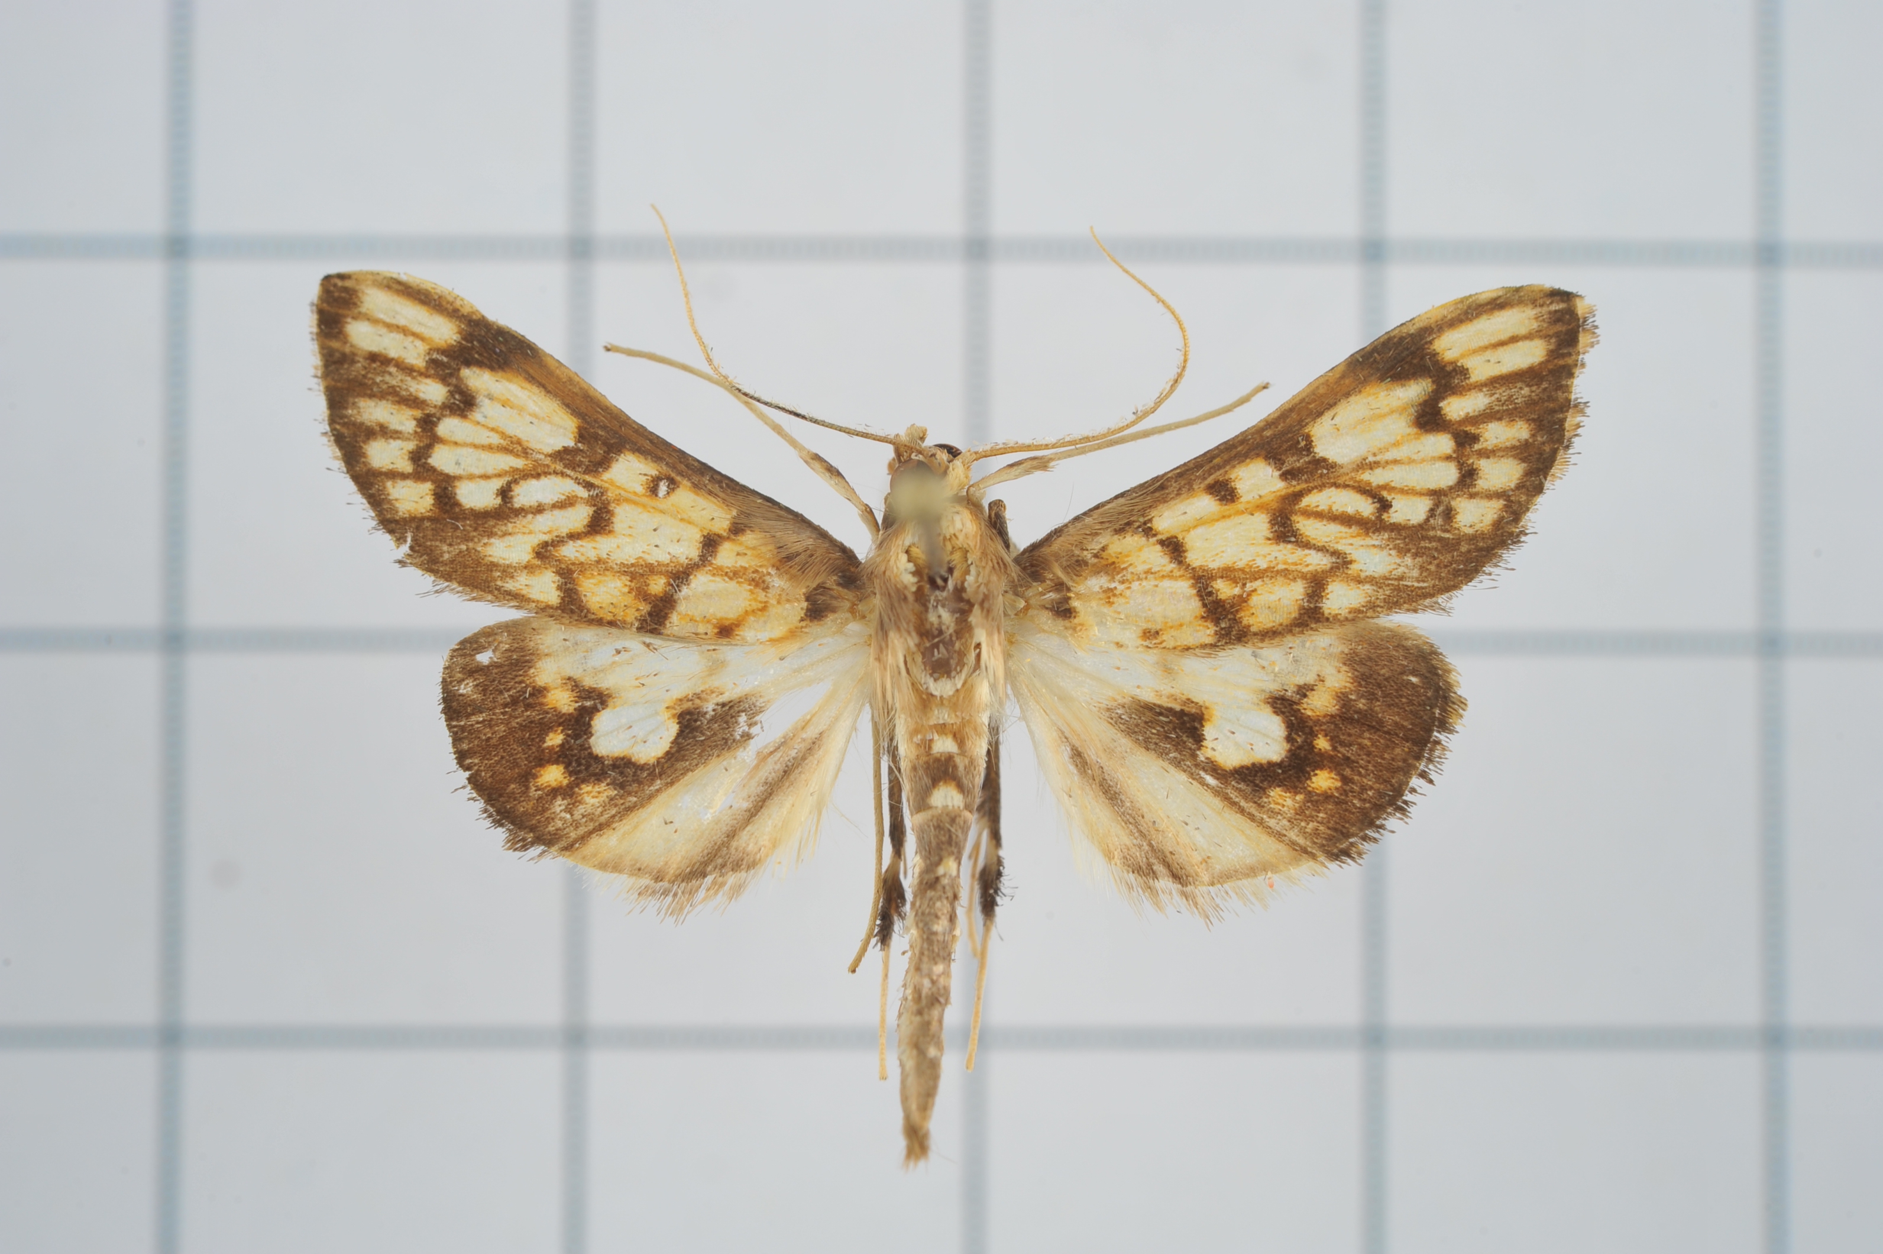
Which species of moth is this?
Neoanalthes nebulalis
